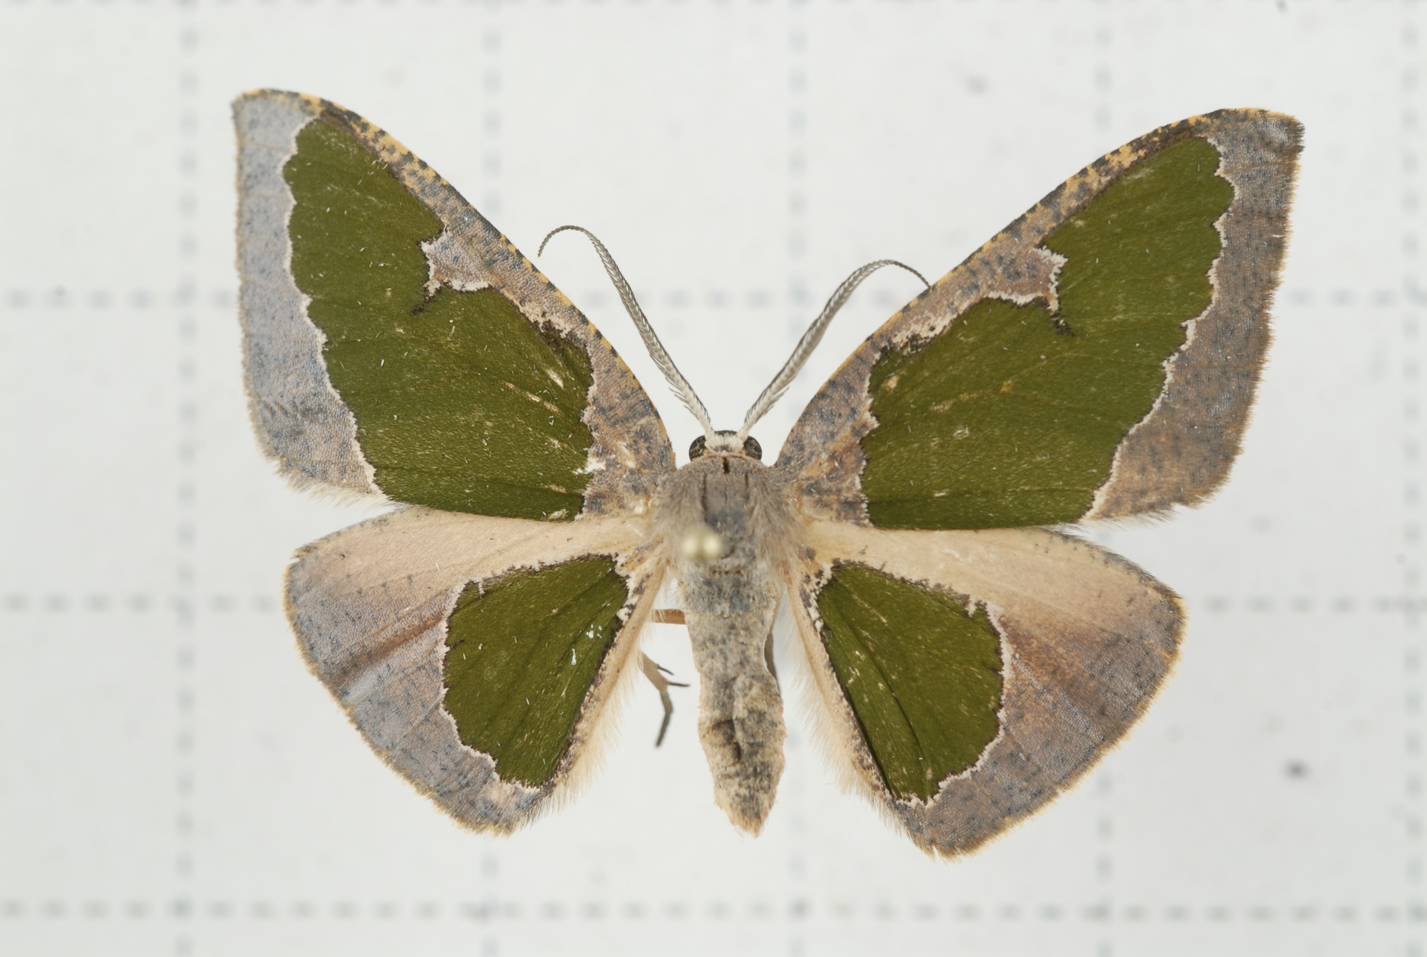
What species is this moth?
Celenna festivaria formosensis
